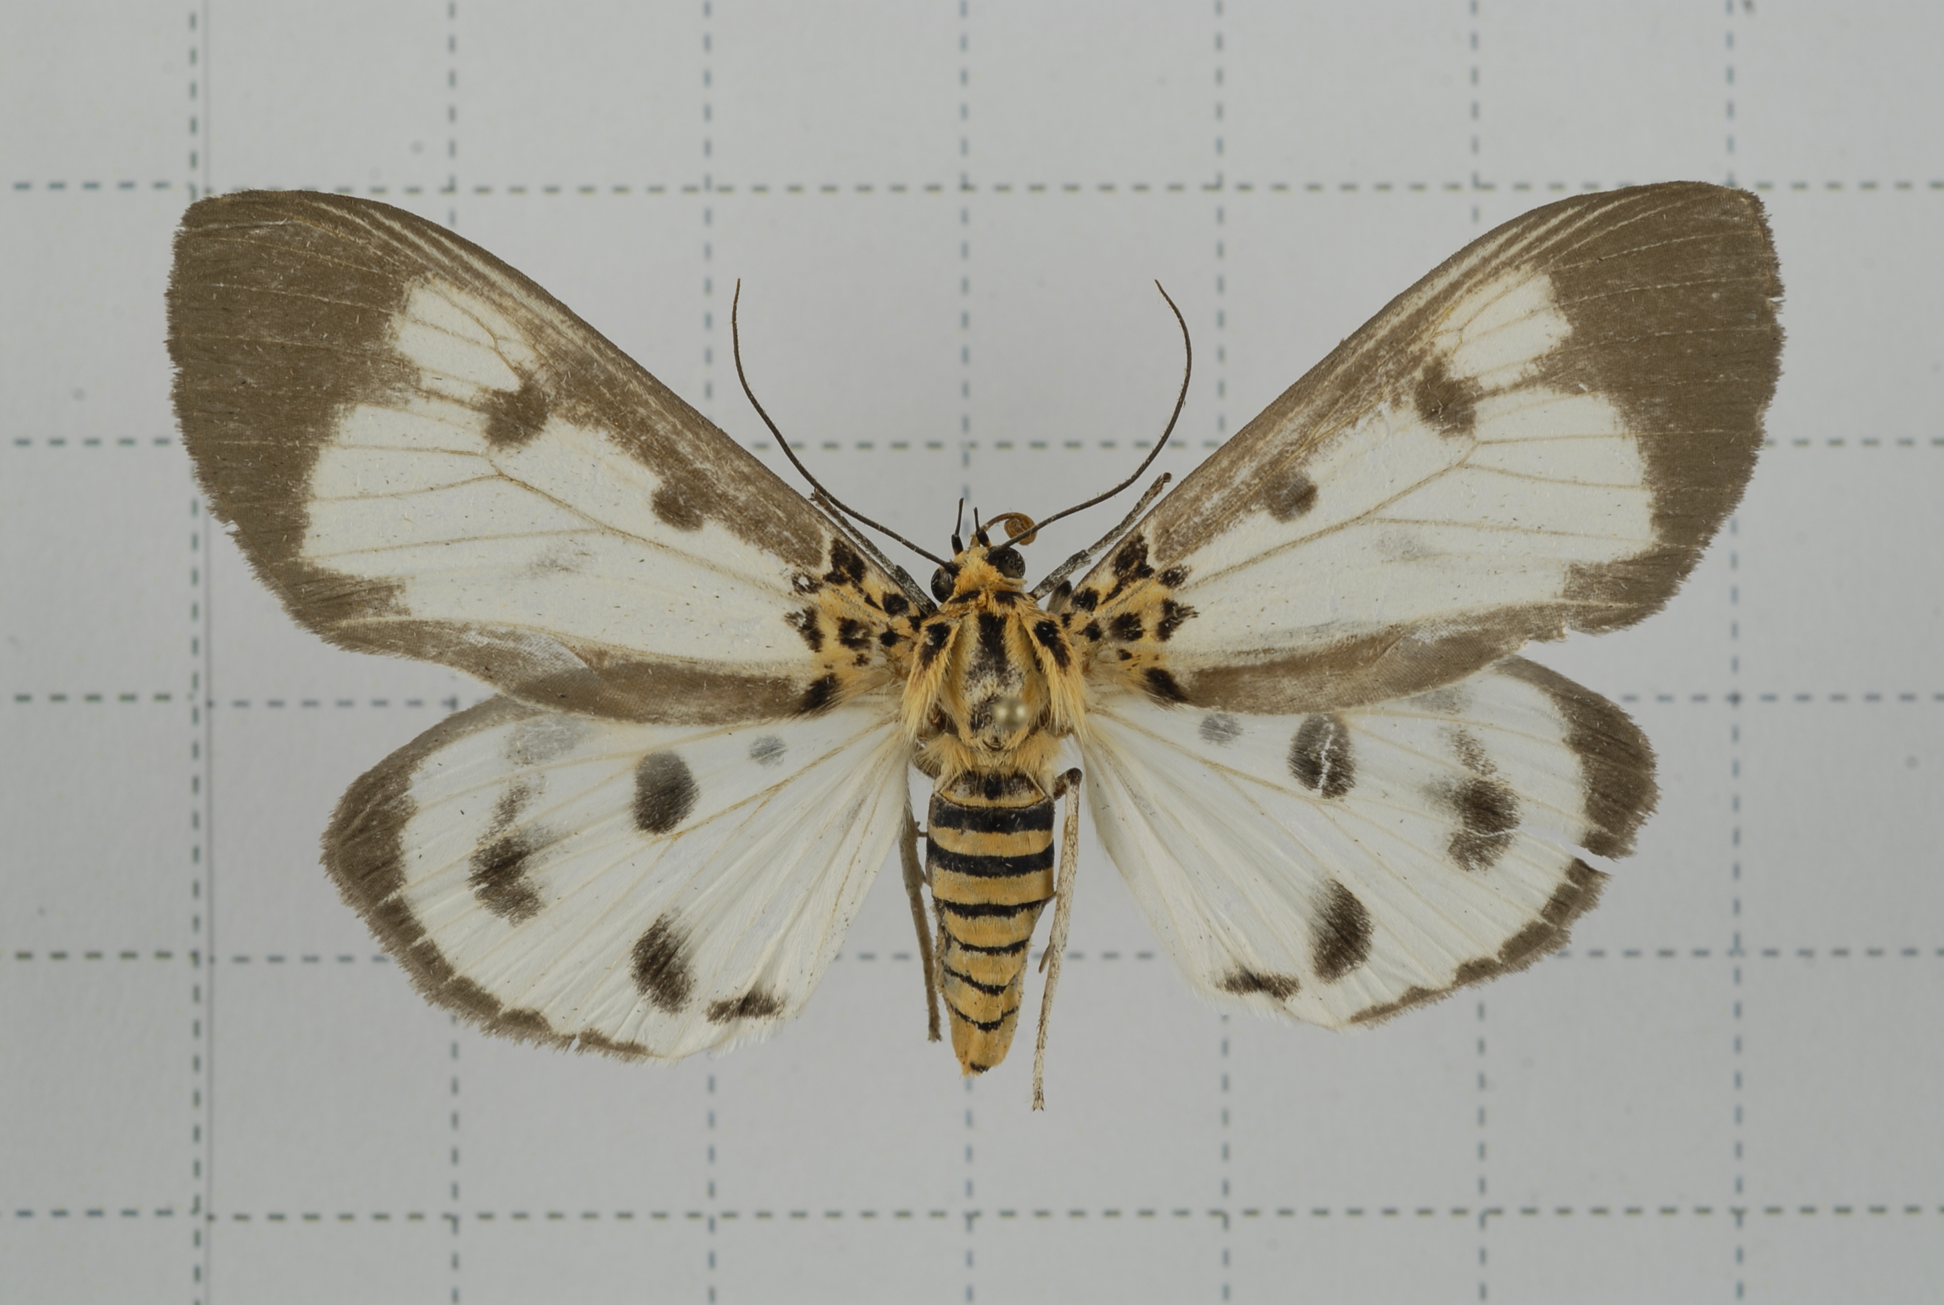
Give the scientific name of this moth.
Asota plana lacteata
